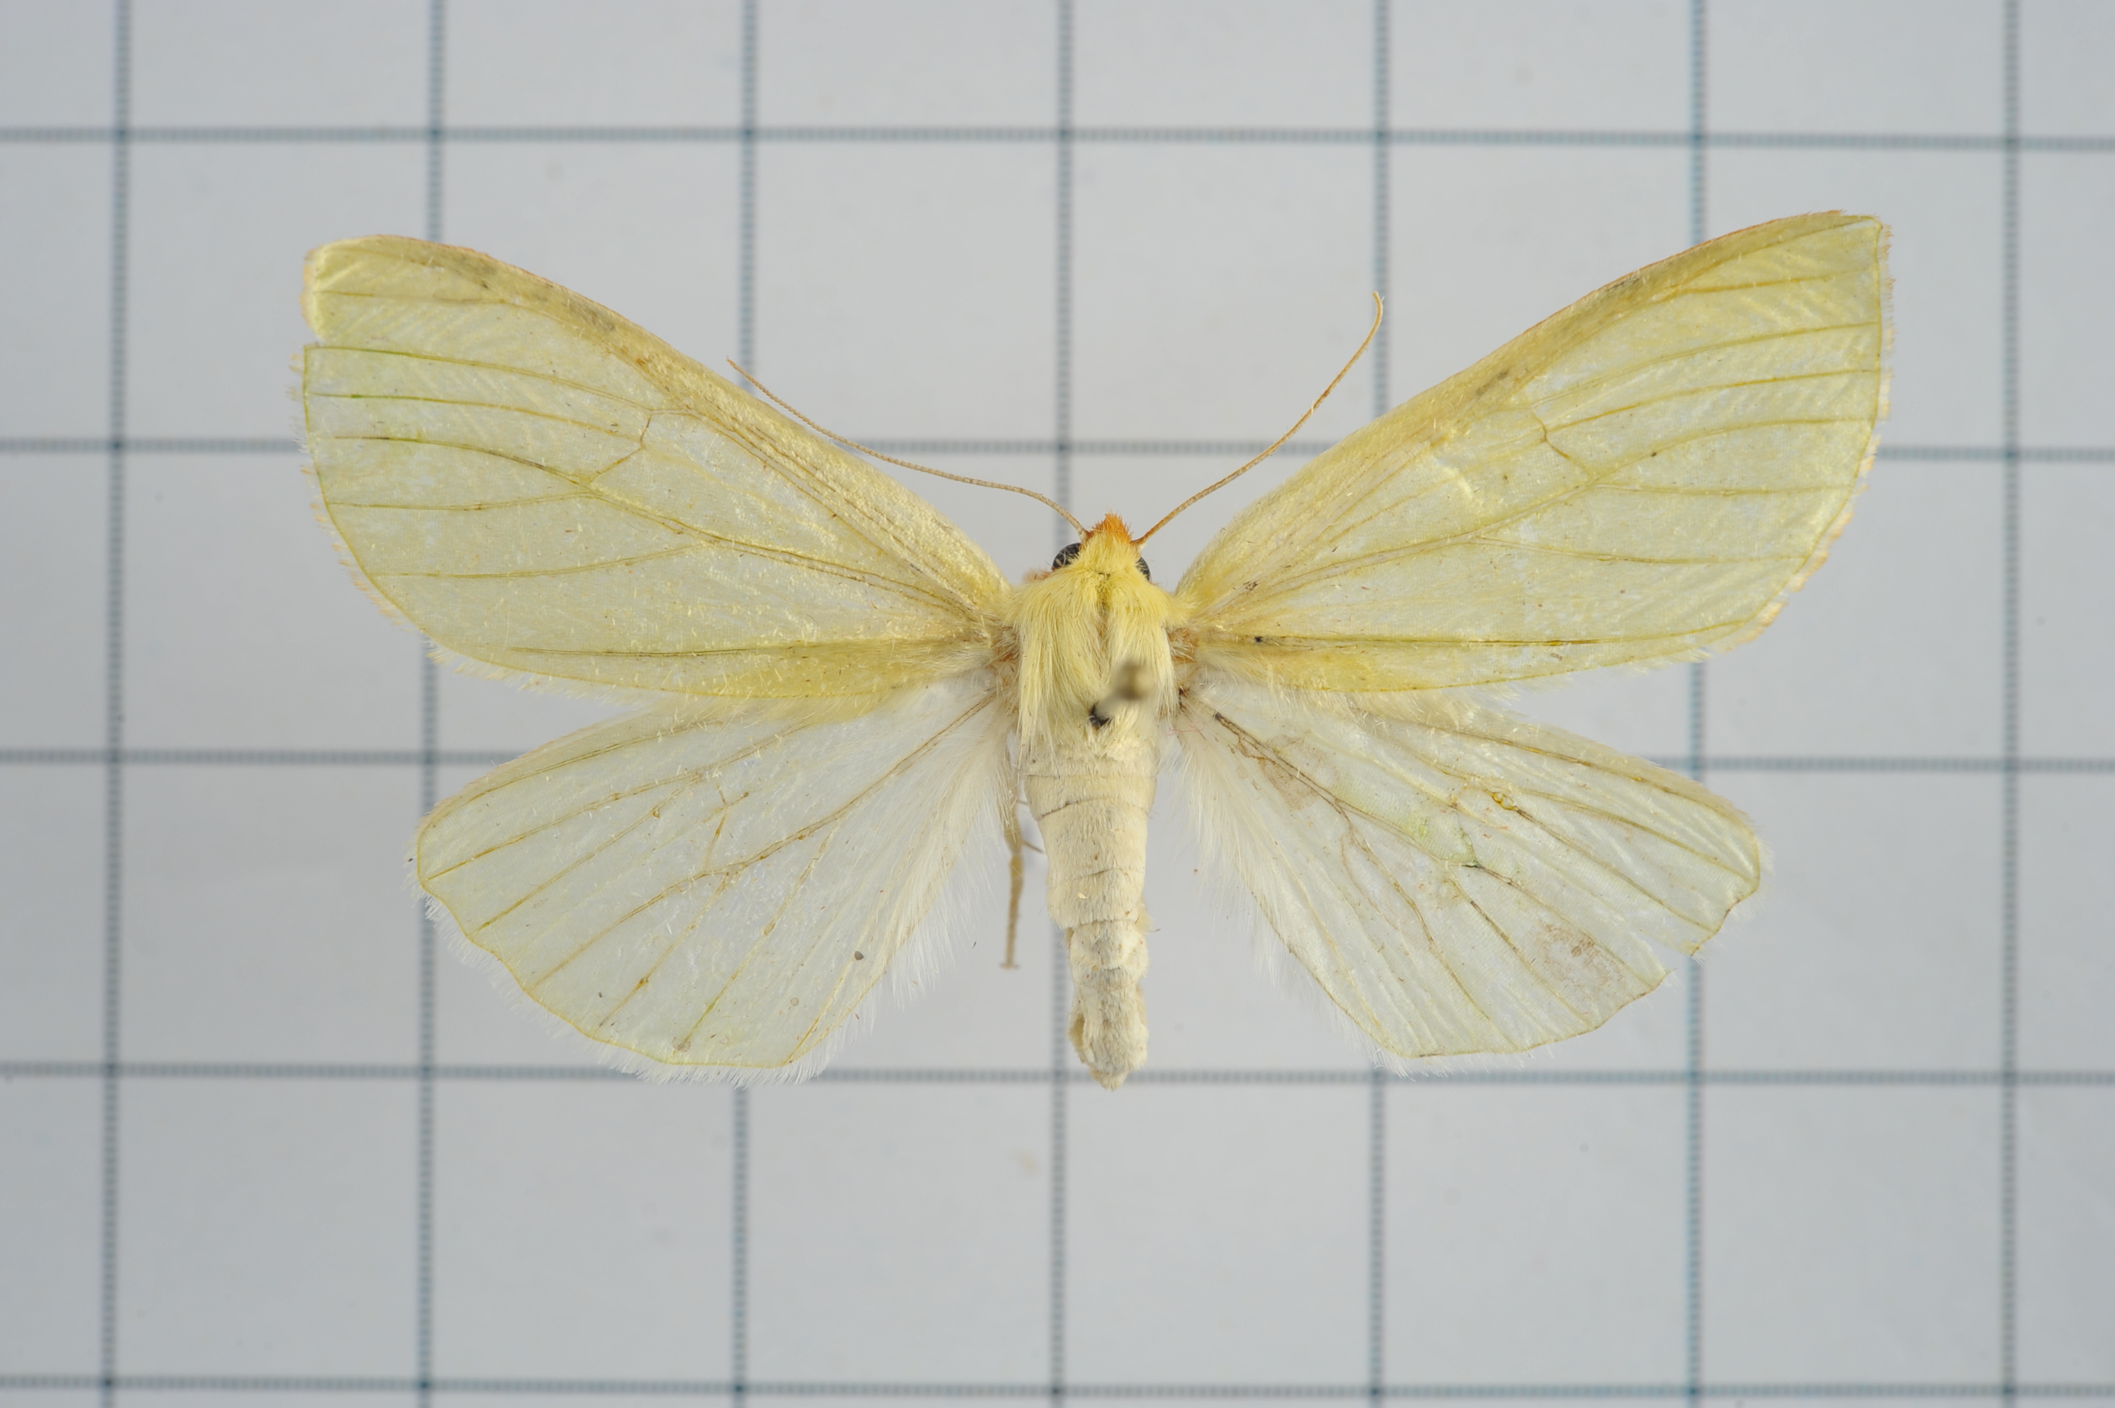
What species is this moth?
Doratoptera lutea
